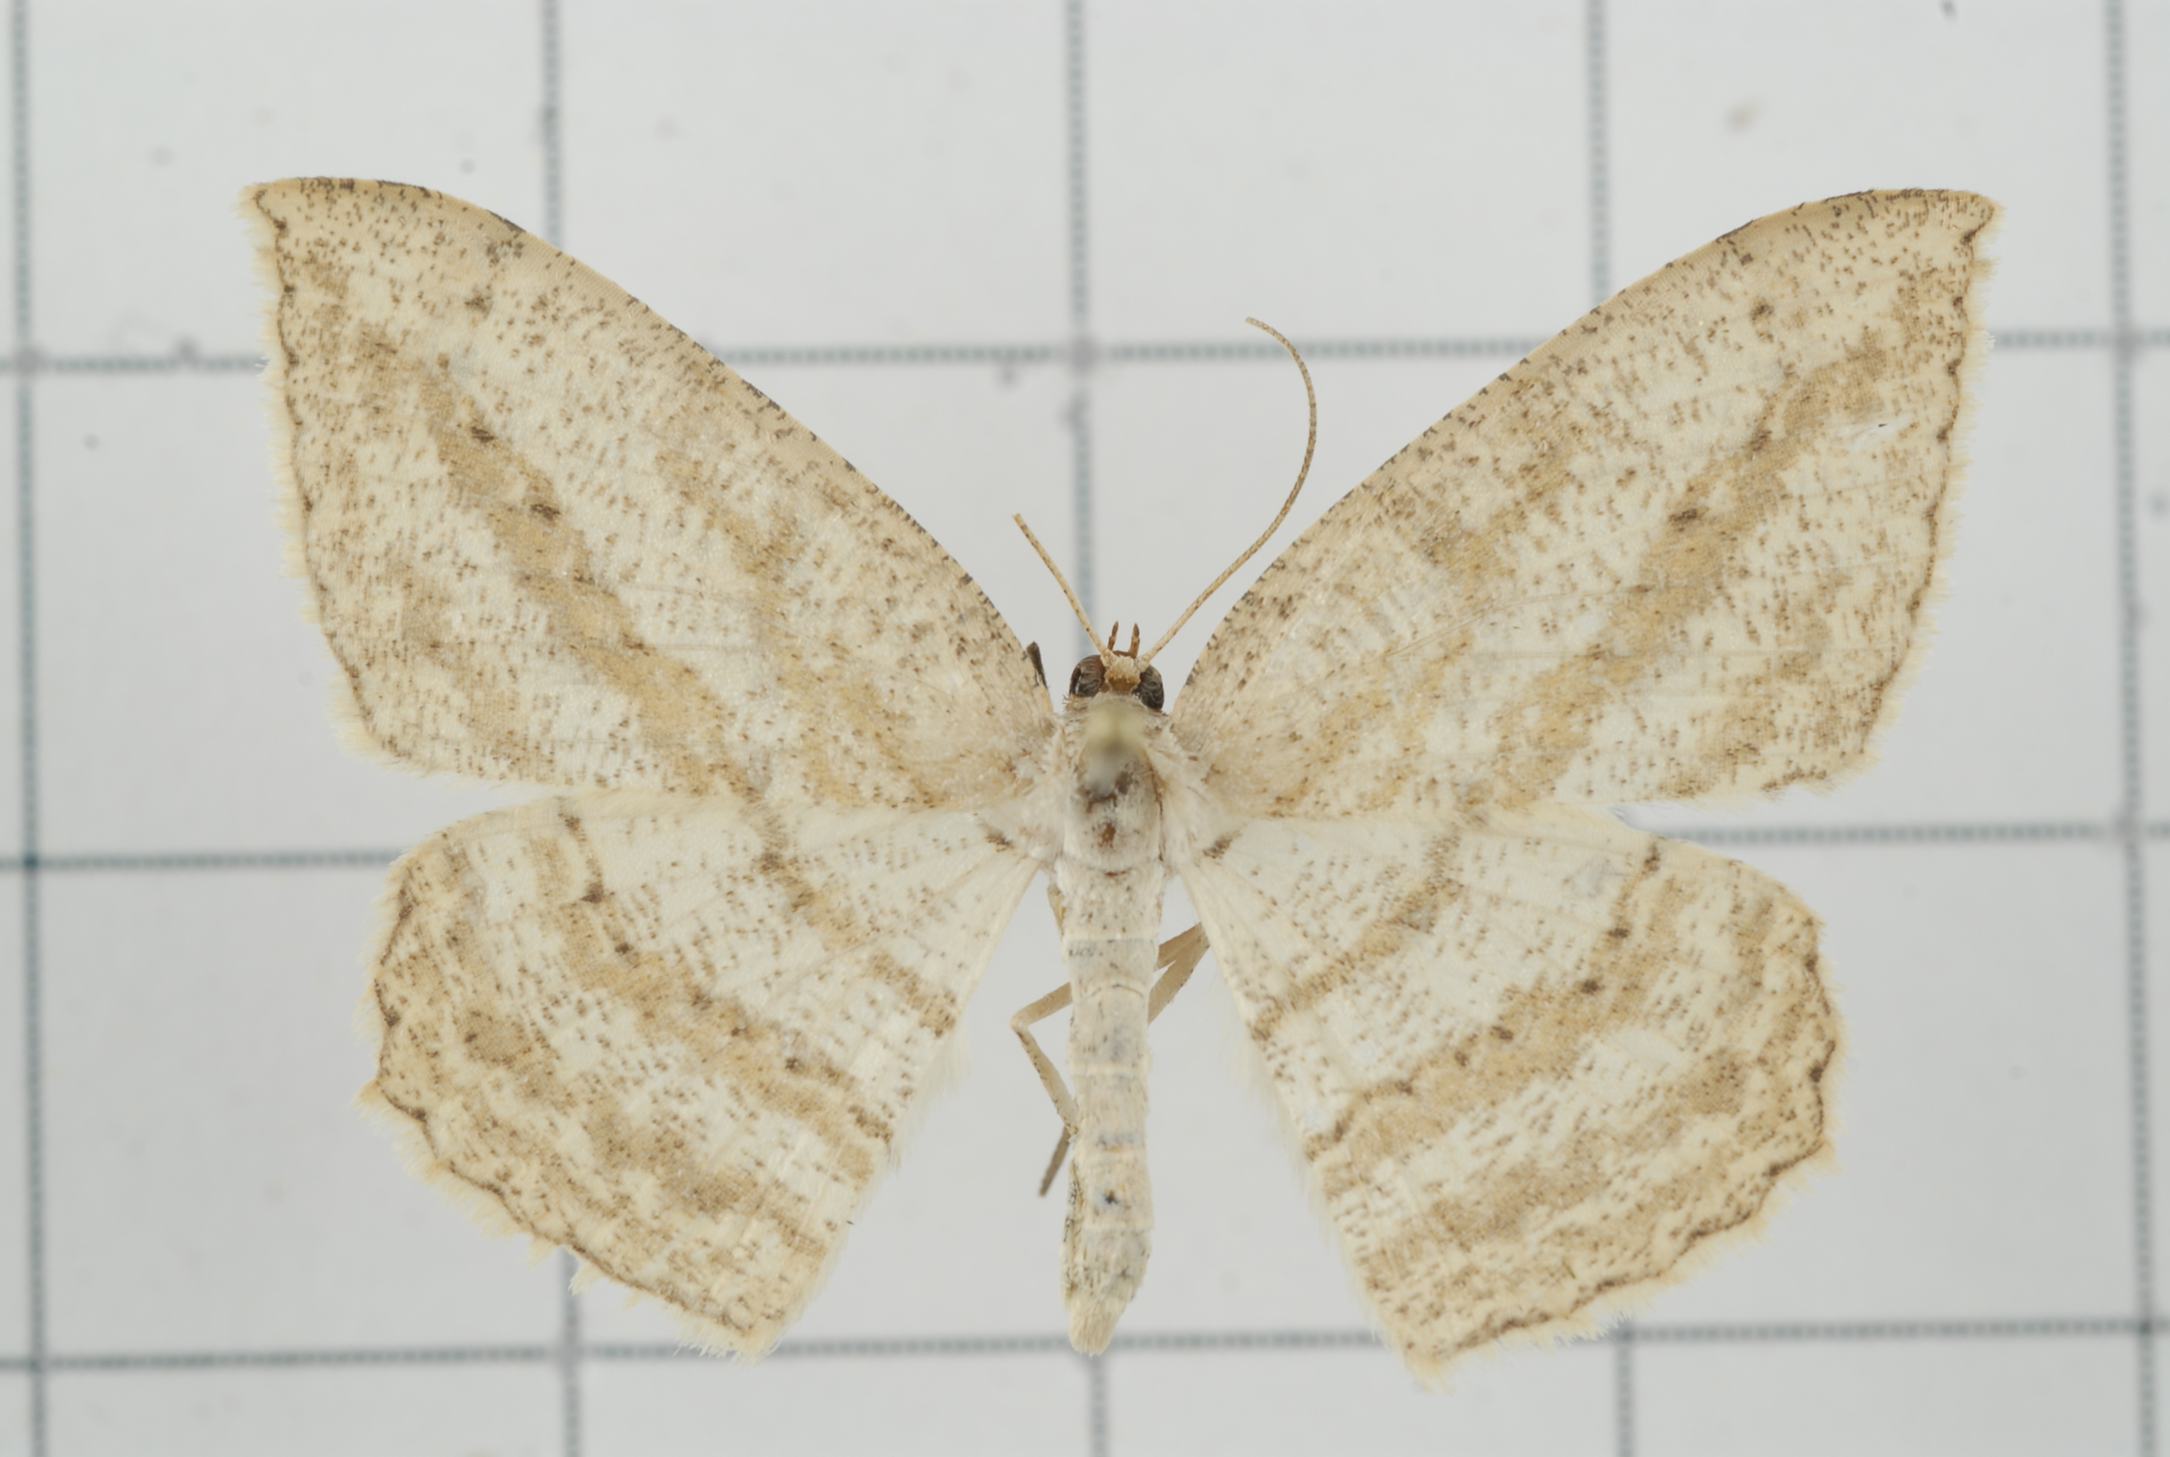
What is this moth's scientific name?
Calletaera obliquata
